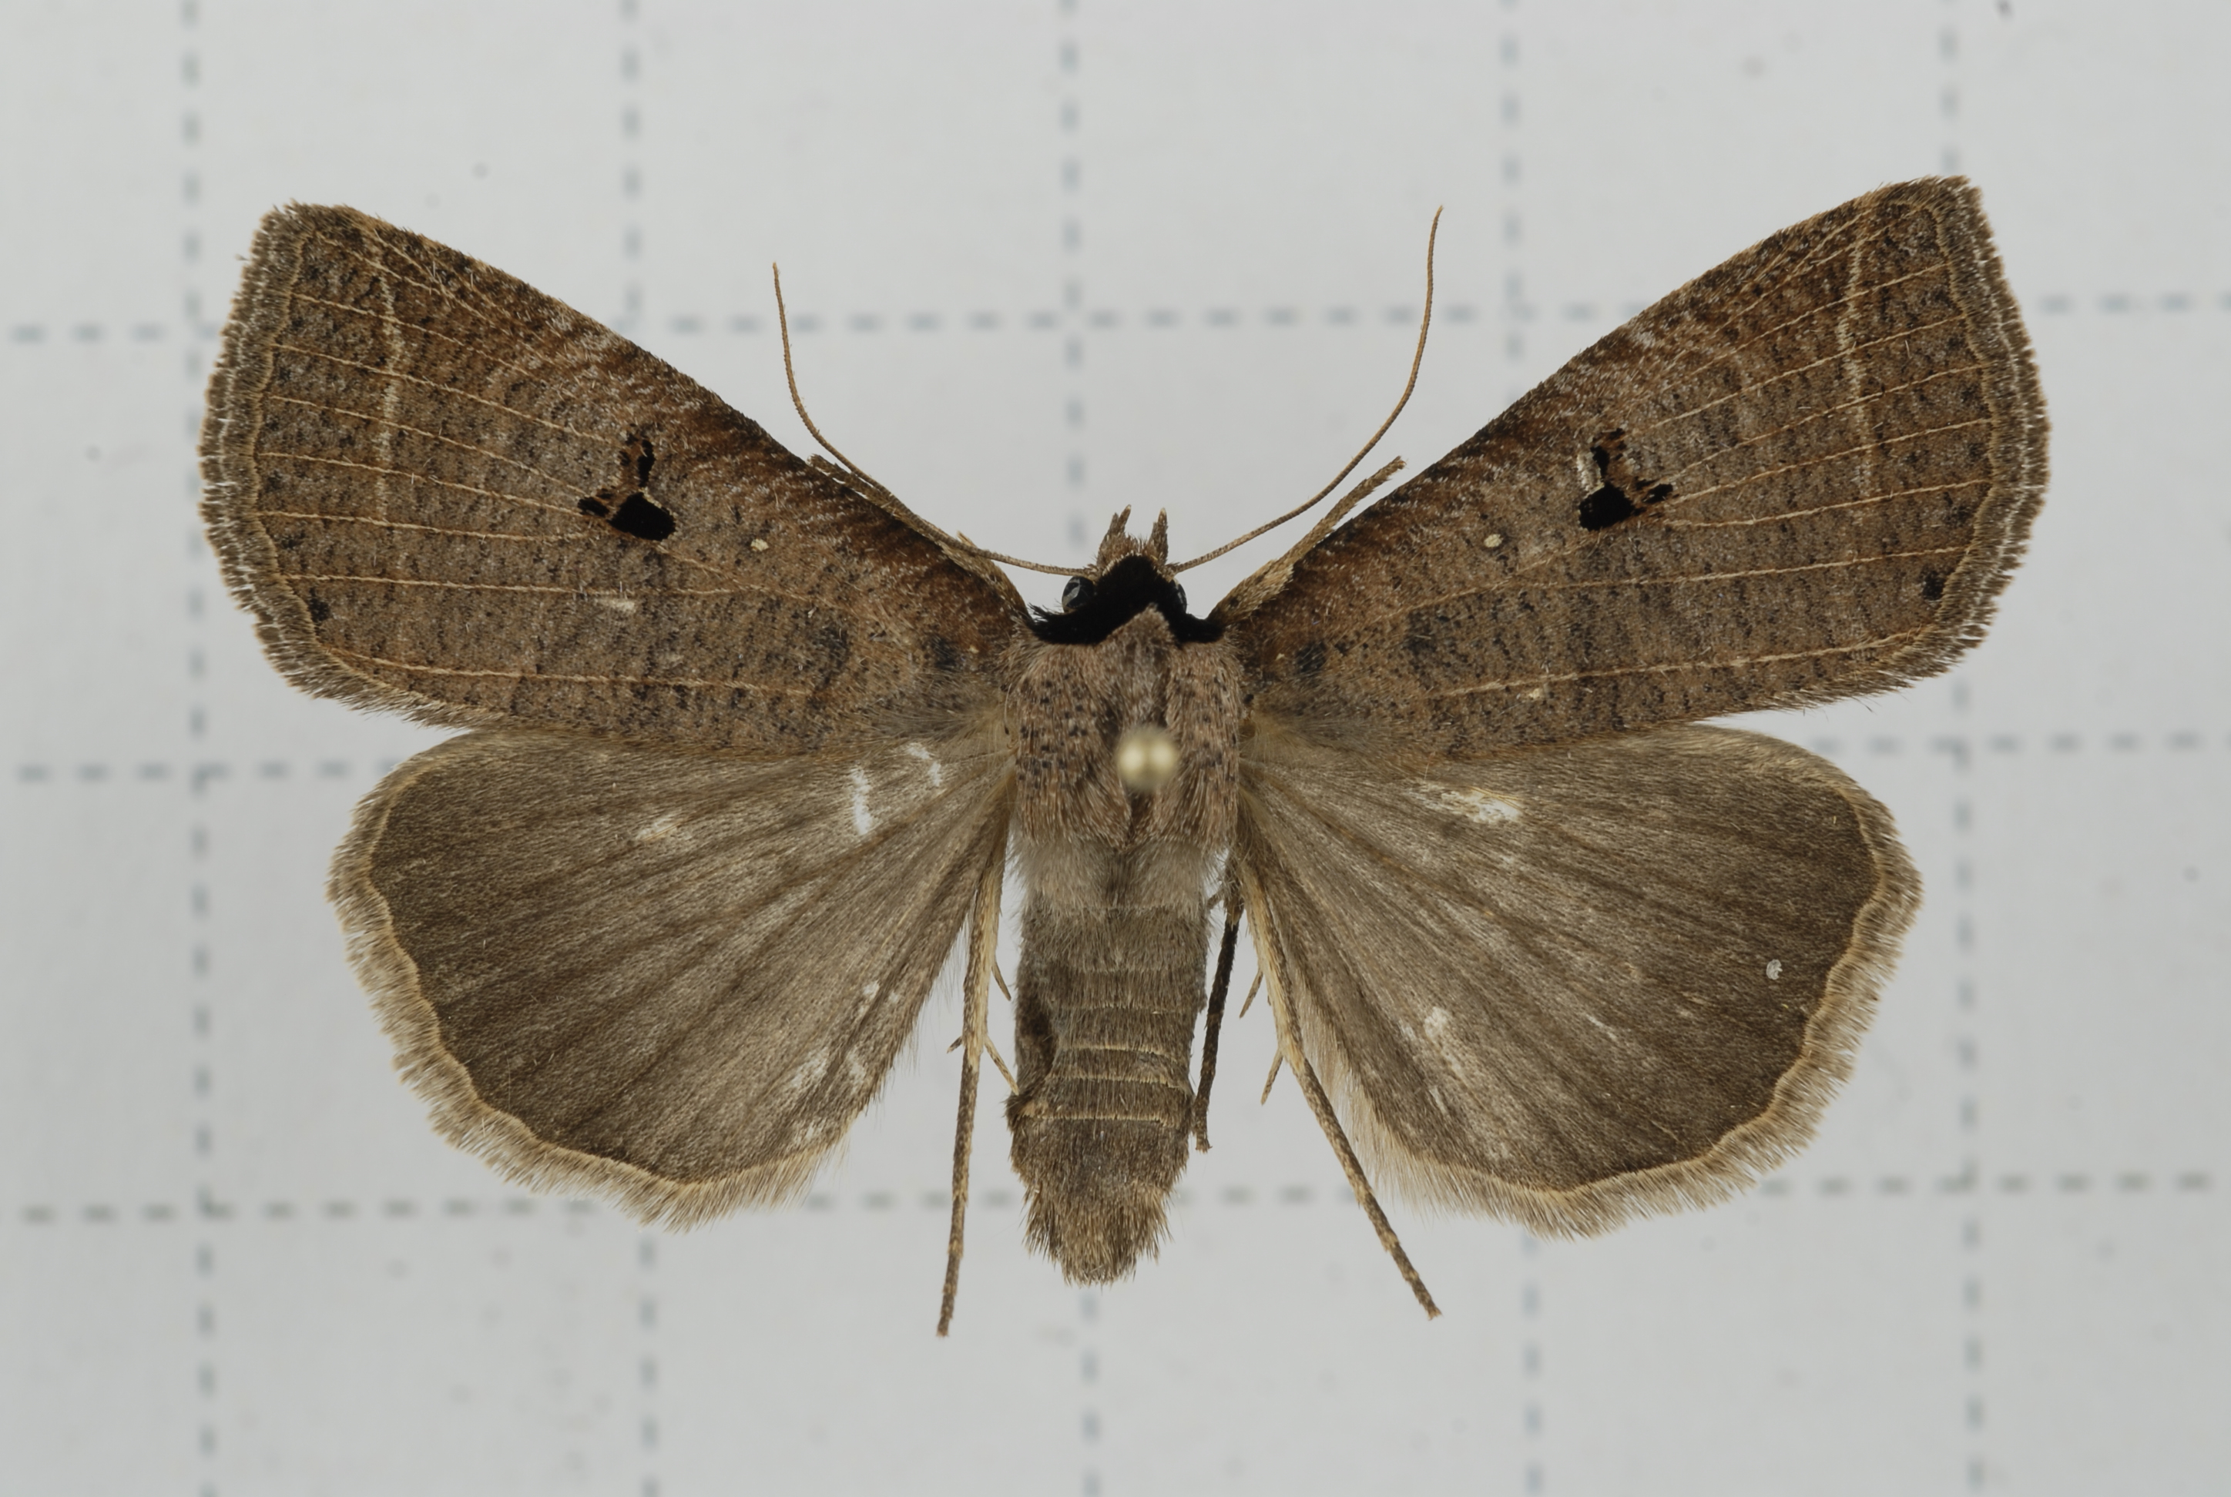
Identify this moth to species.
Lygephila dorsigera
